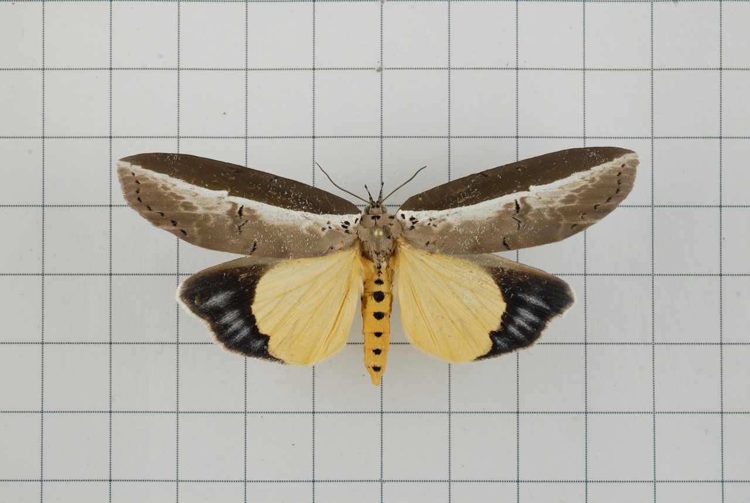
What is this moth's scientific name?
Eligma narcissus
